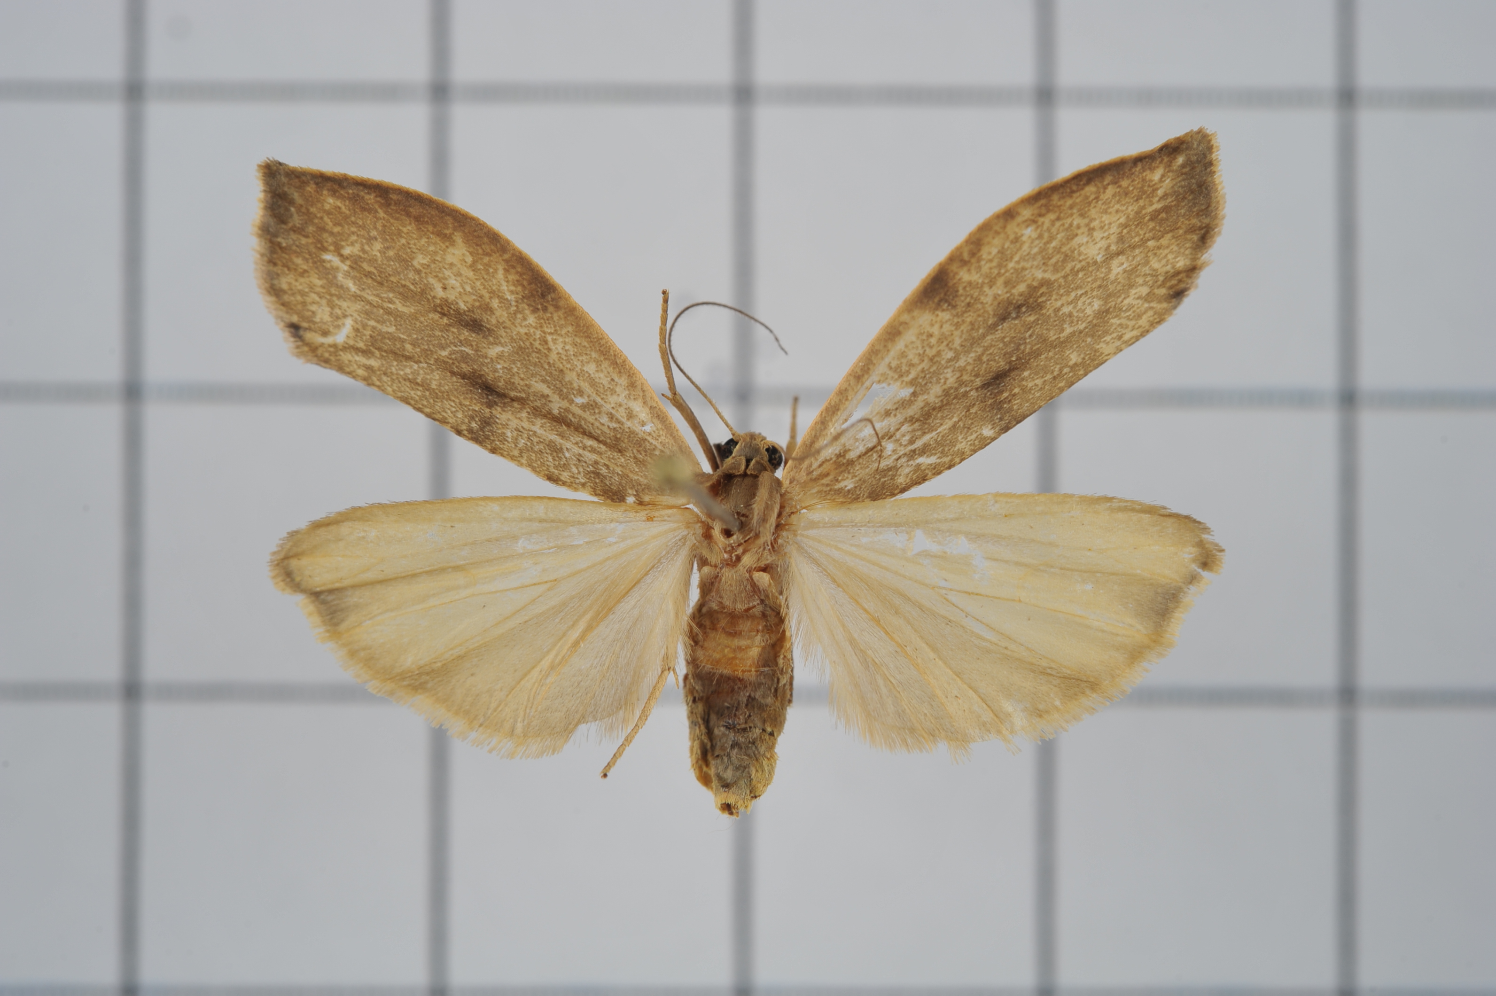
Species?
Gampola sinica
